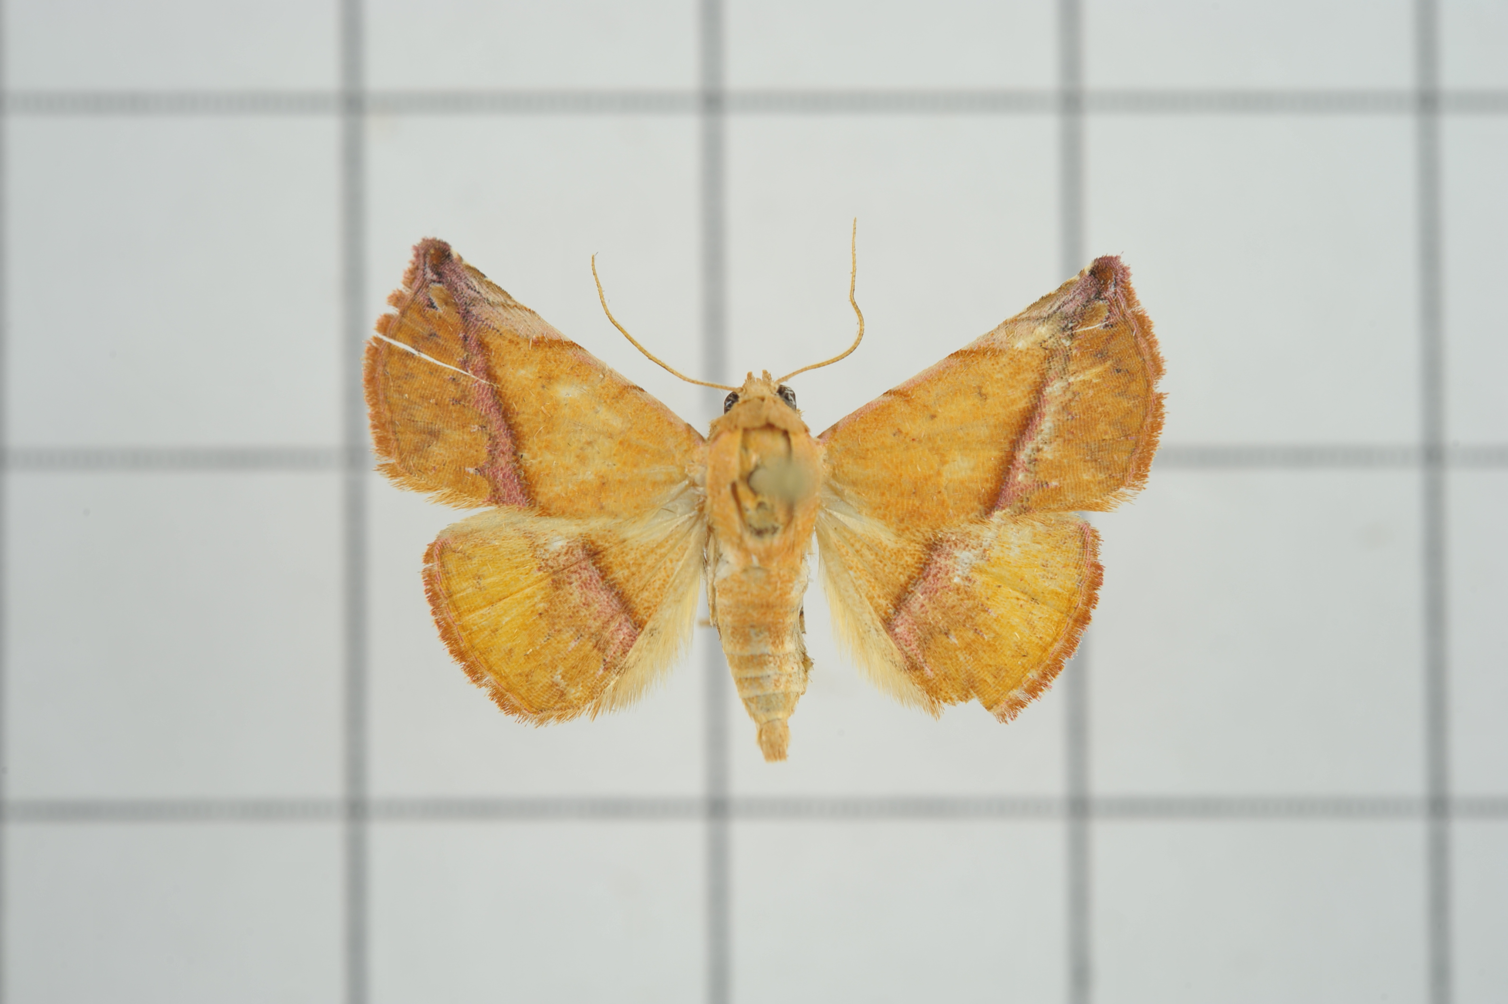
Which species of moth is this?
Eublemma quadrapex
